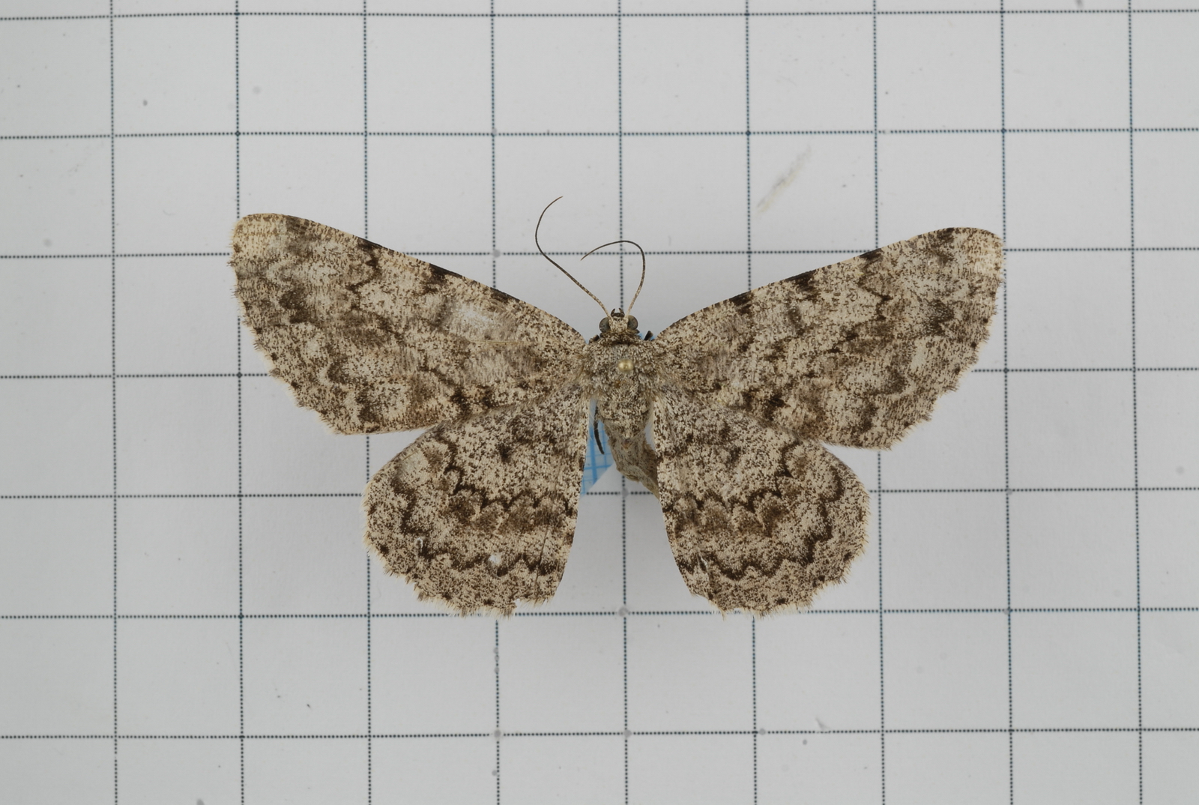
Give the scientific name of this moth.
Hypomecis cineracea
